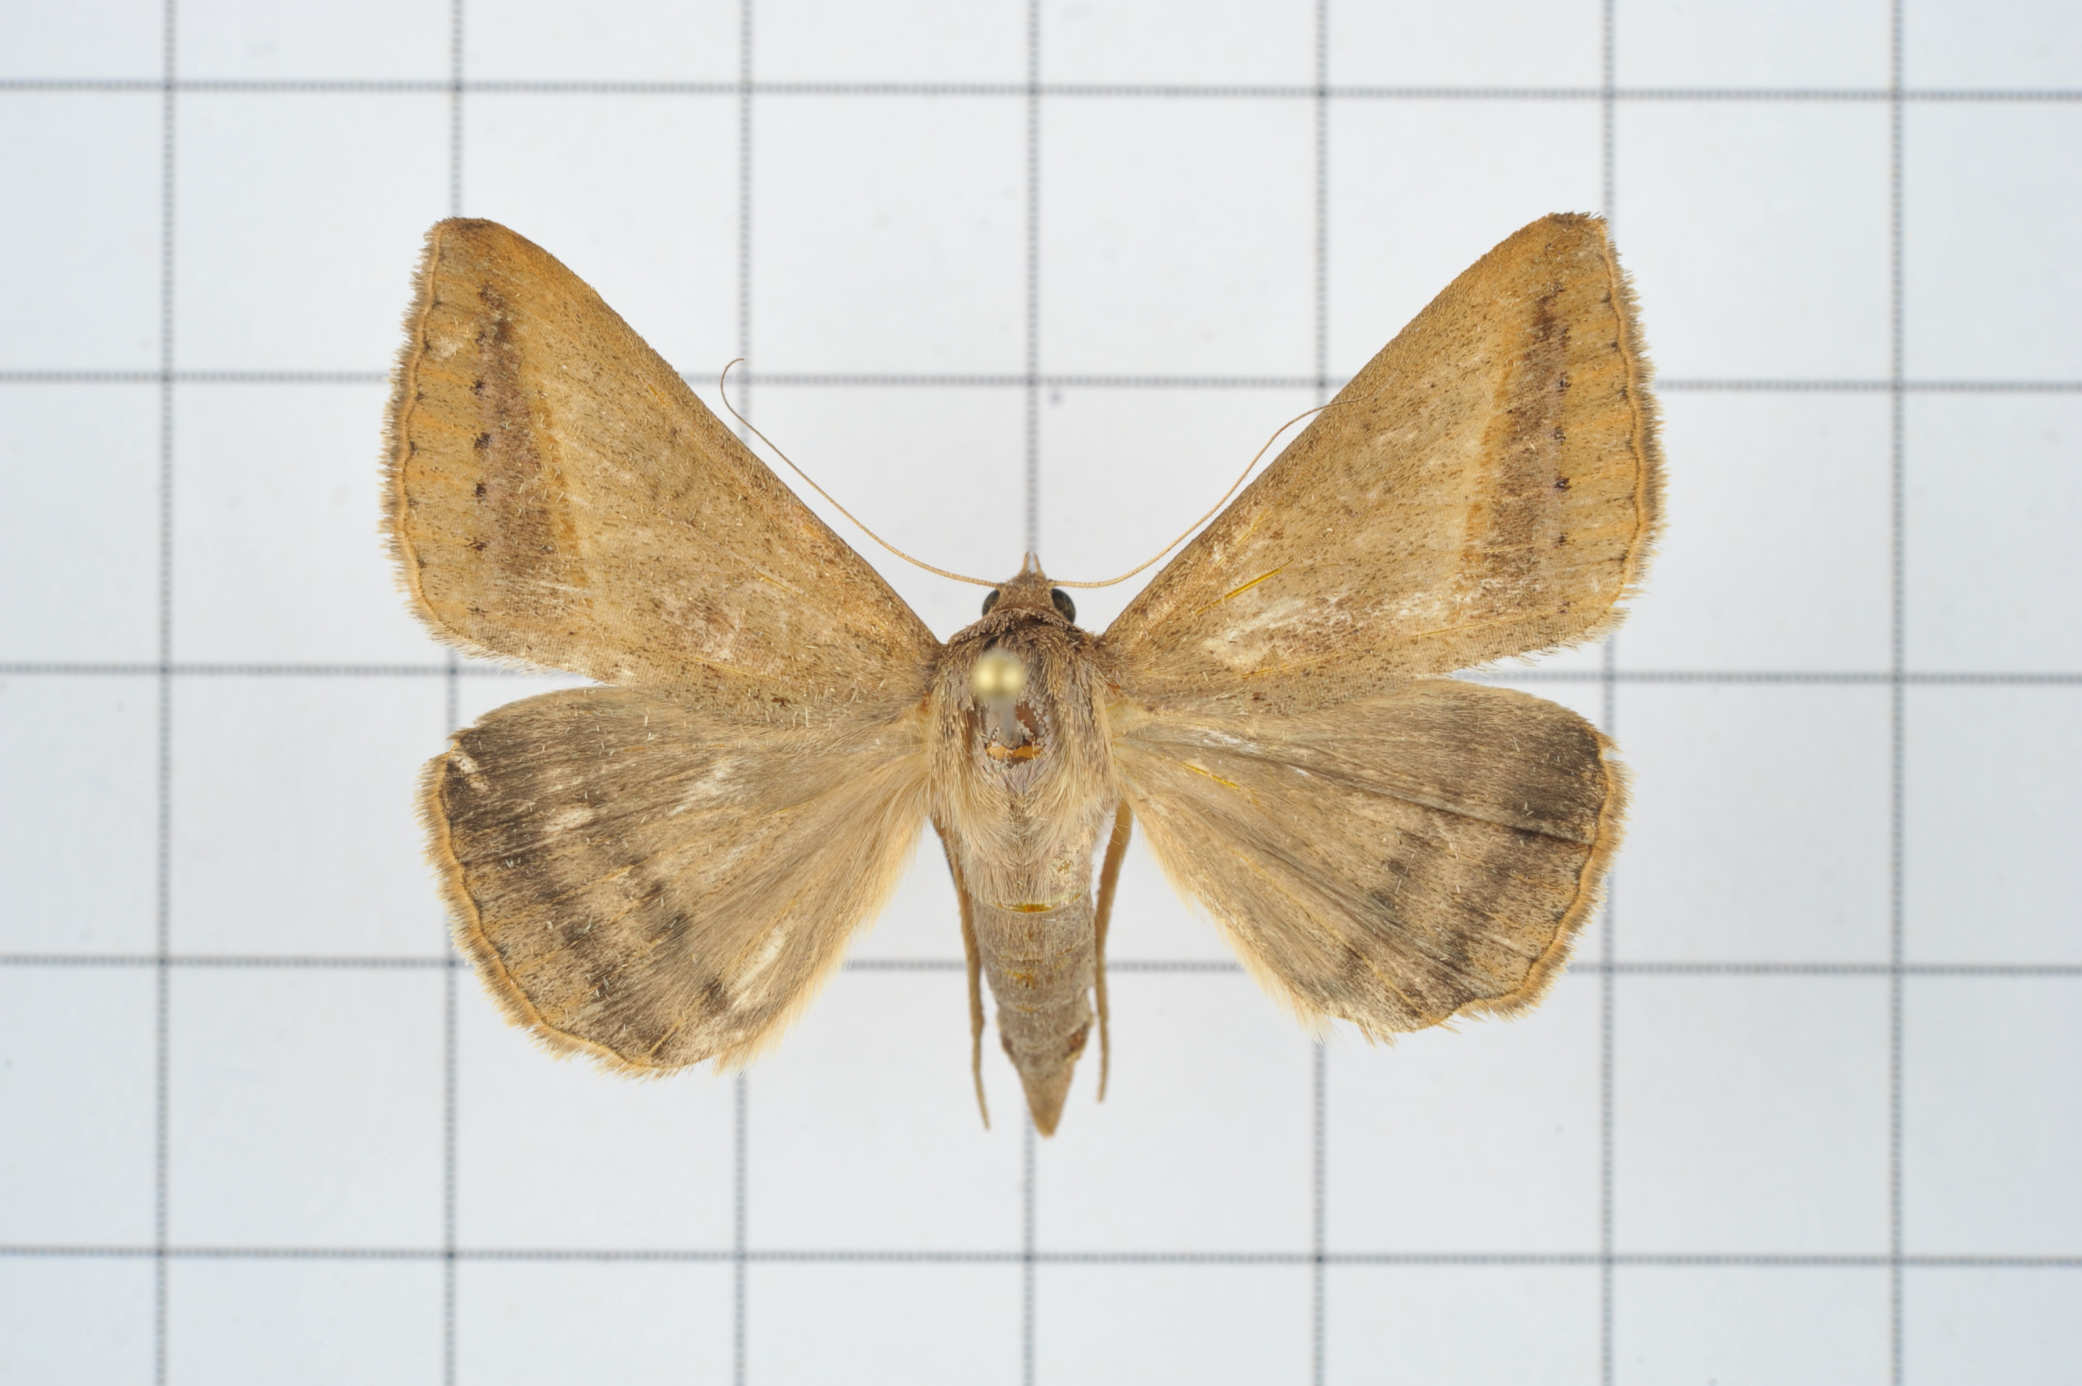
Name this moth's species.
Mocis frugalis
